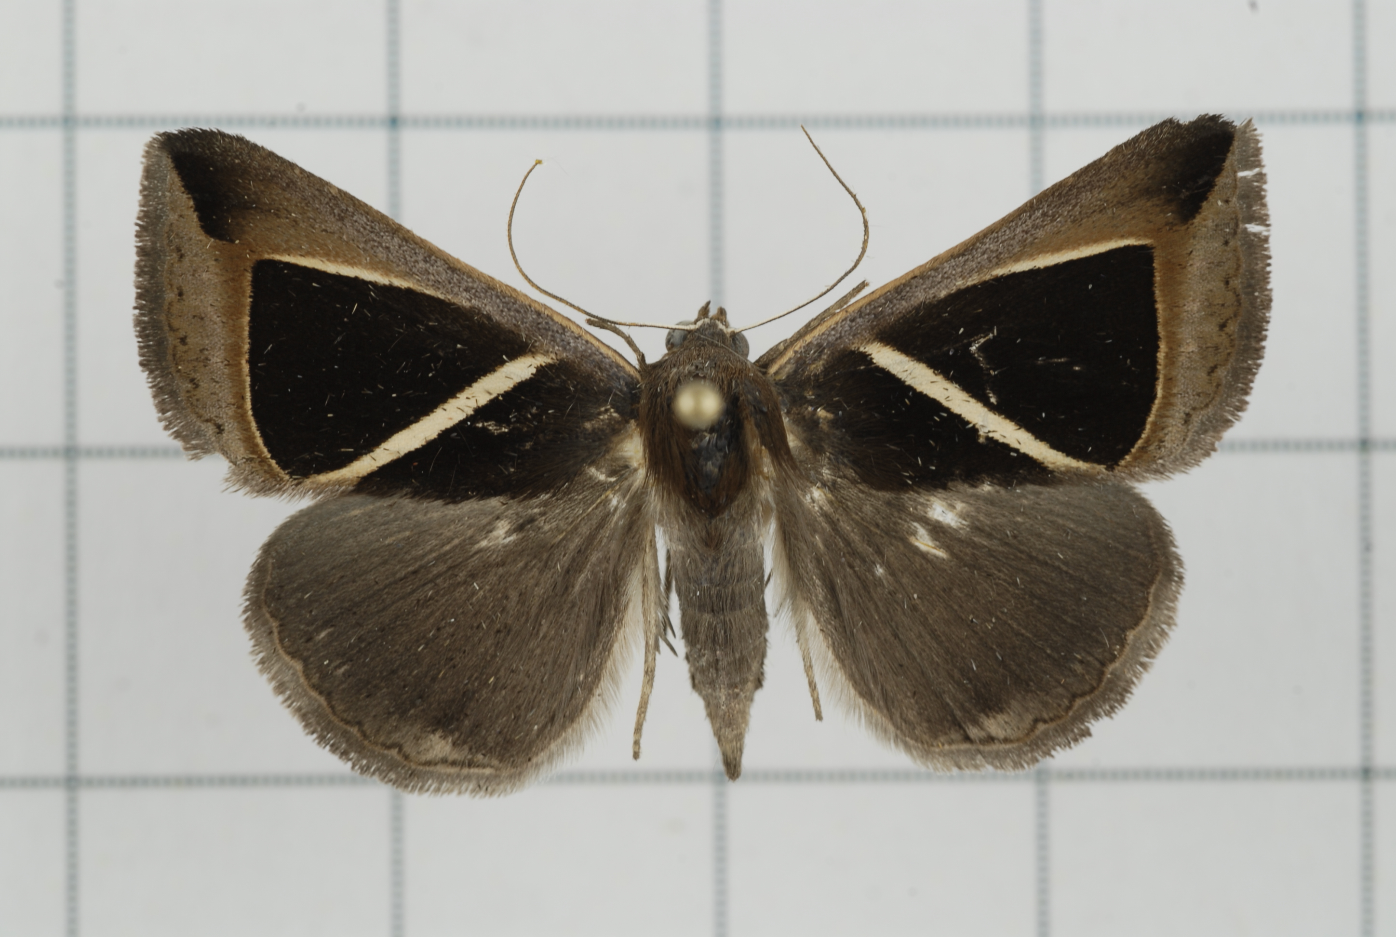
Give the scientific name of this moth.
Chalciope mygdon
